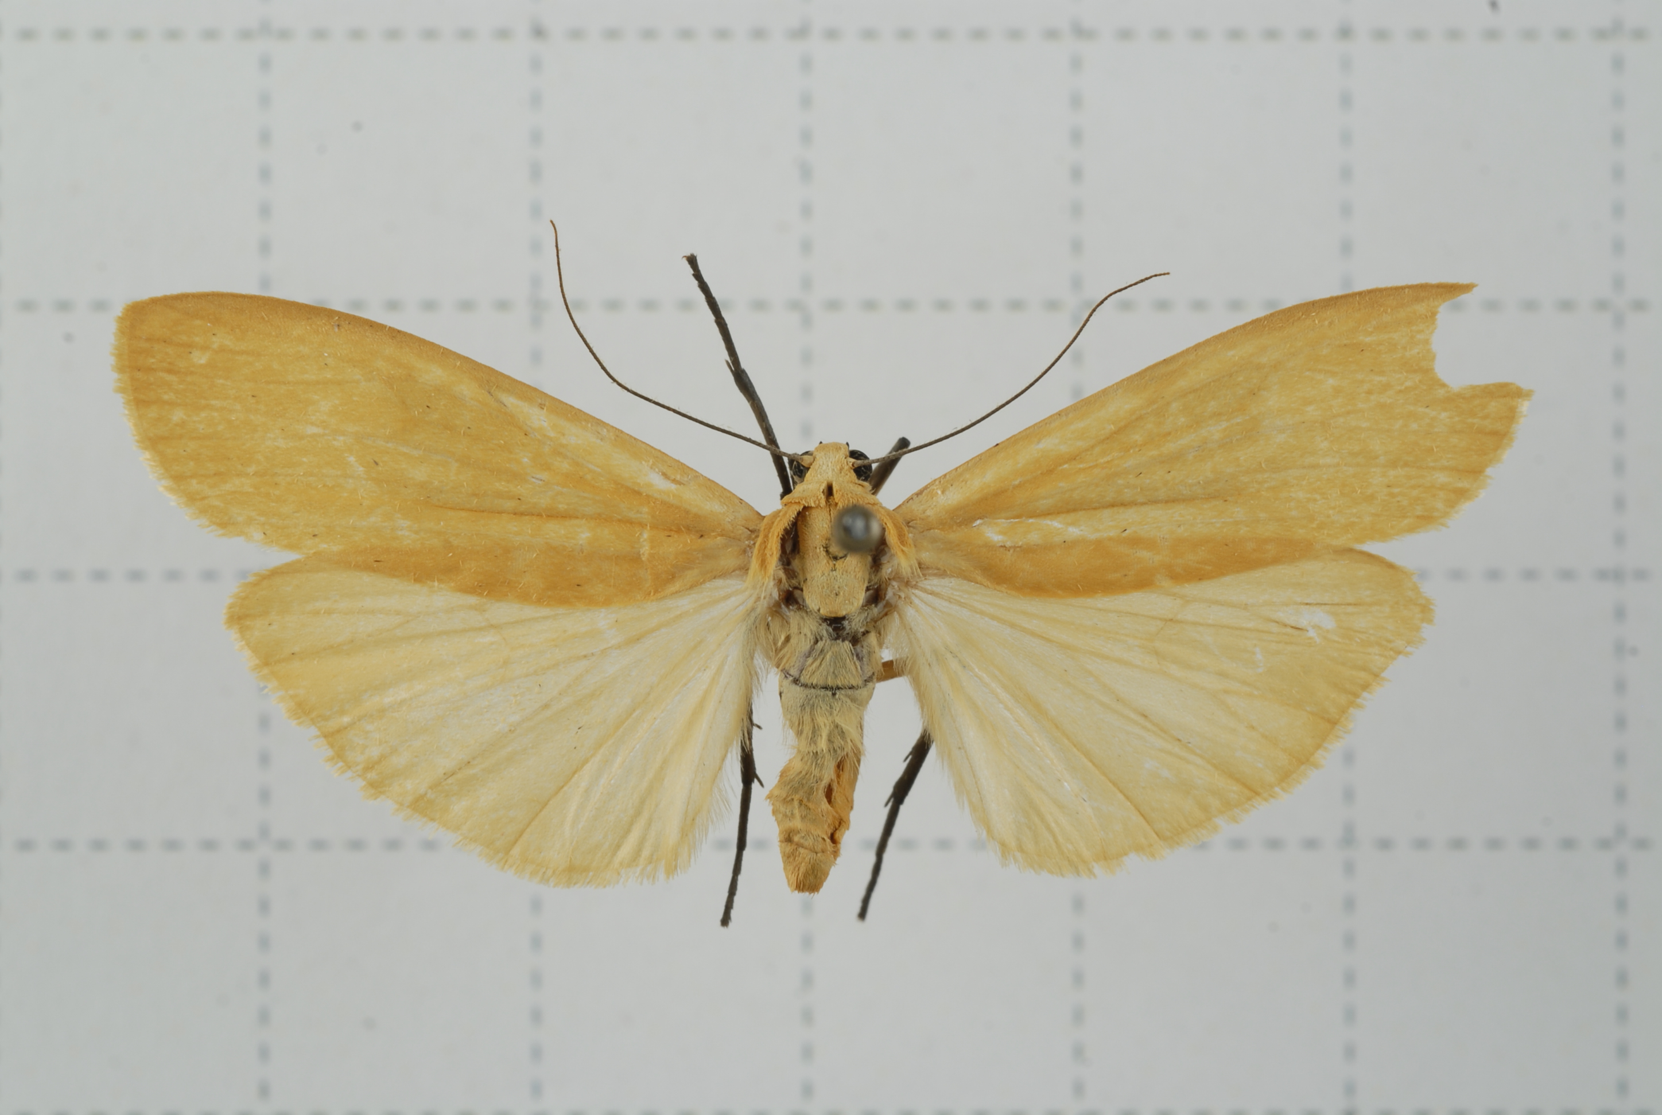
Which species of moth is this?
Katha magnata magnata
